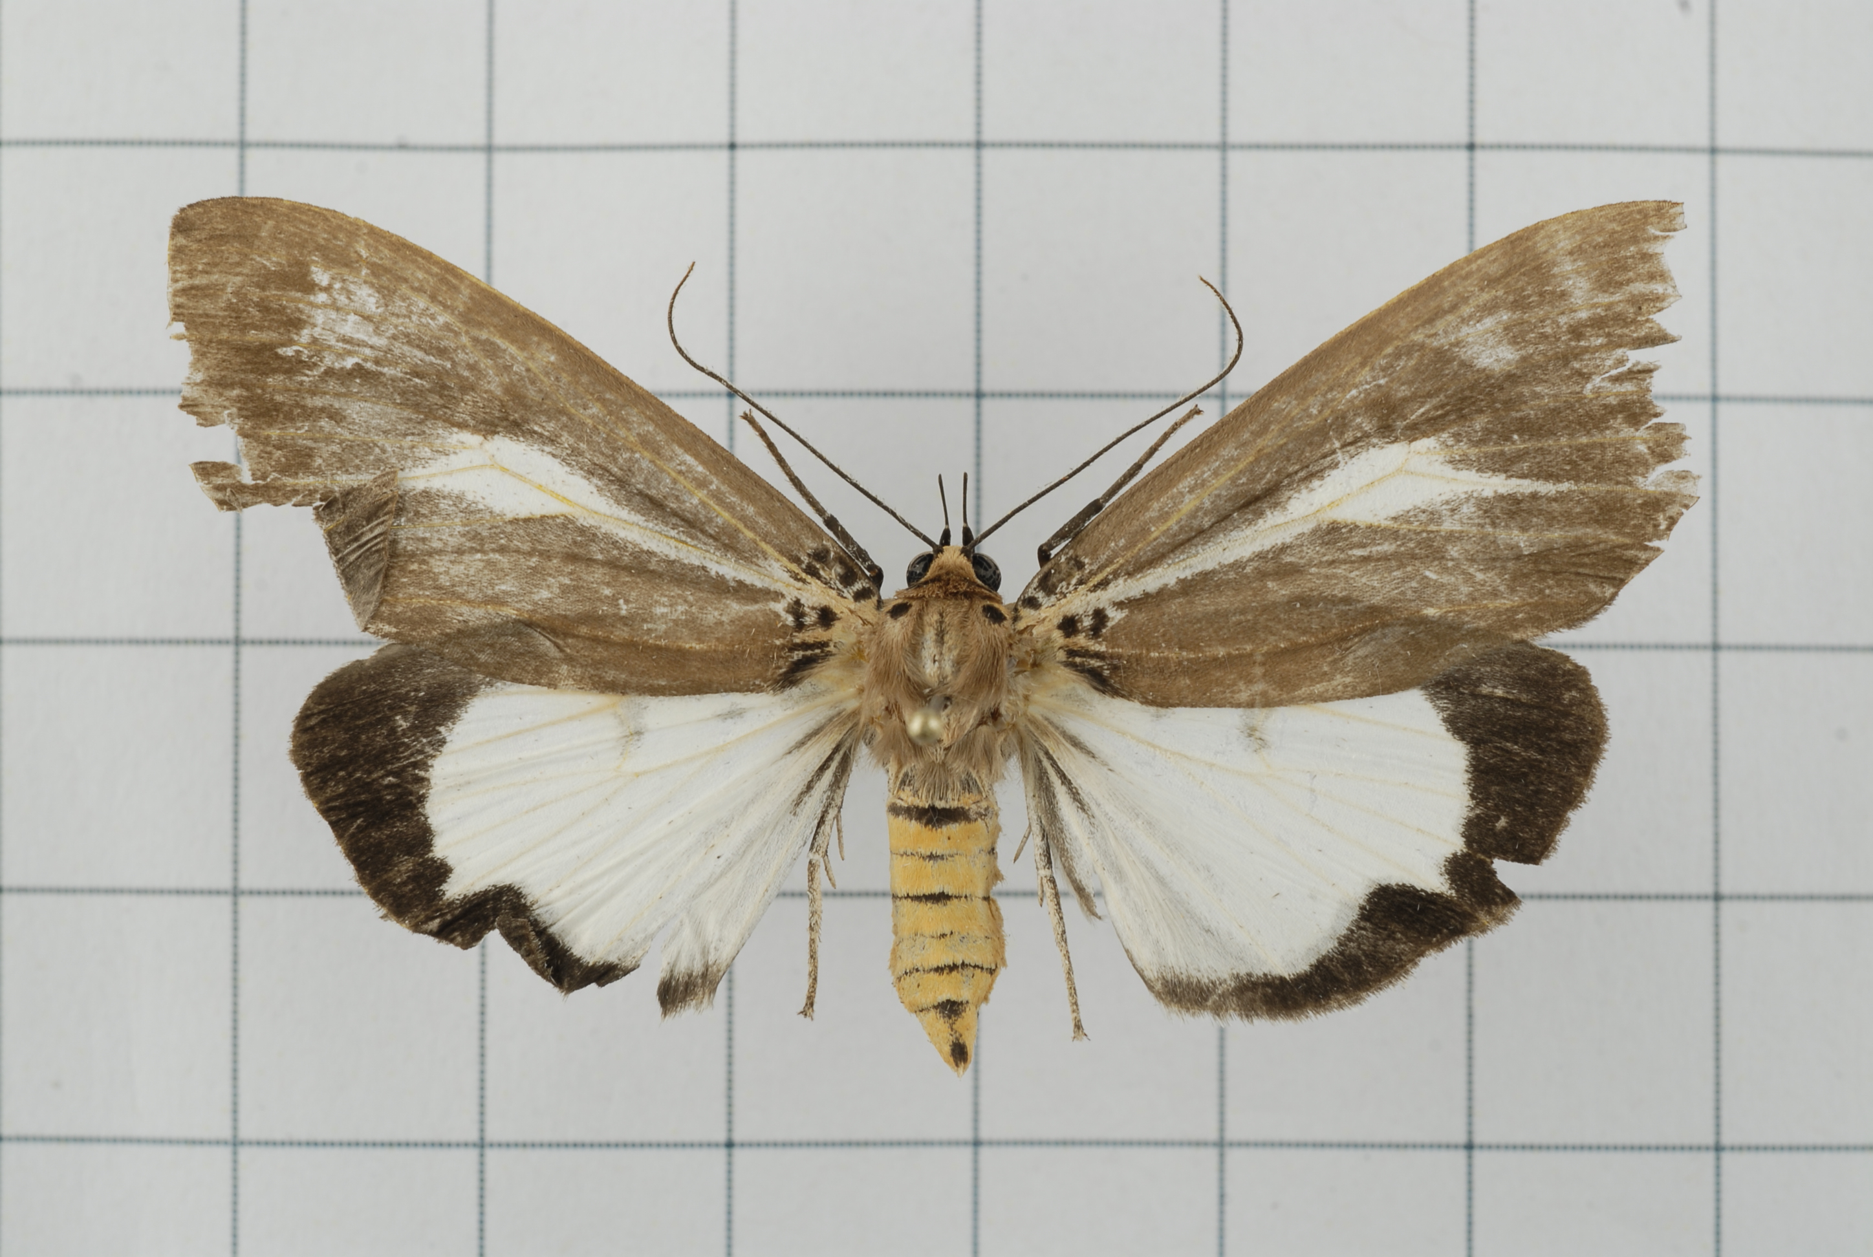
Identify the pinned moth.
Asota heliconia zebrina
